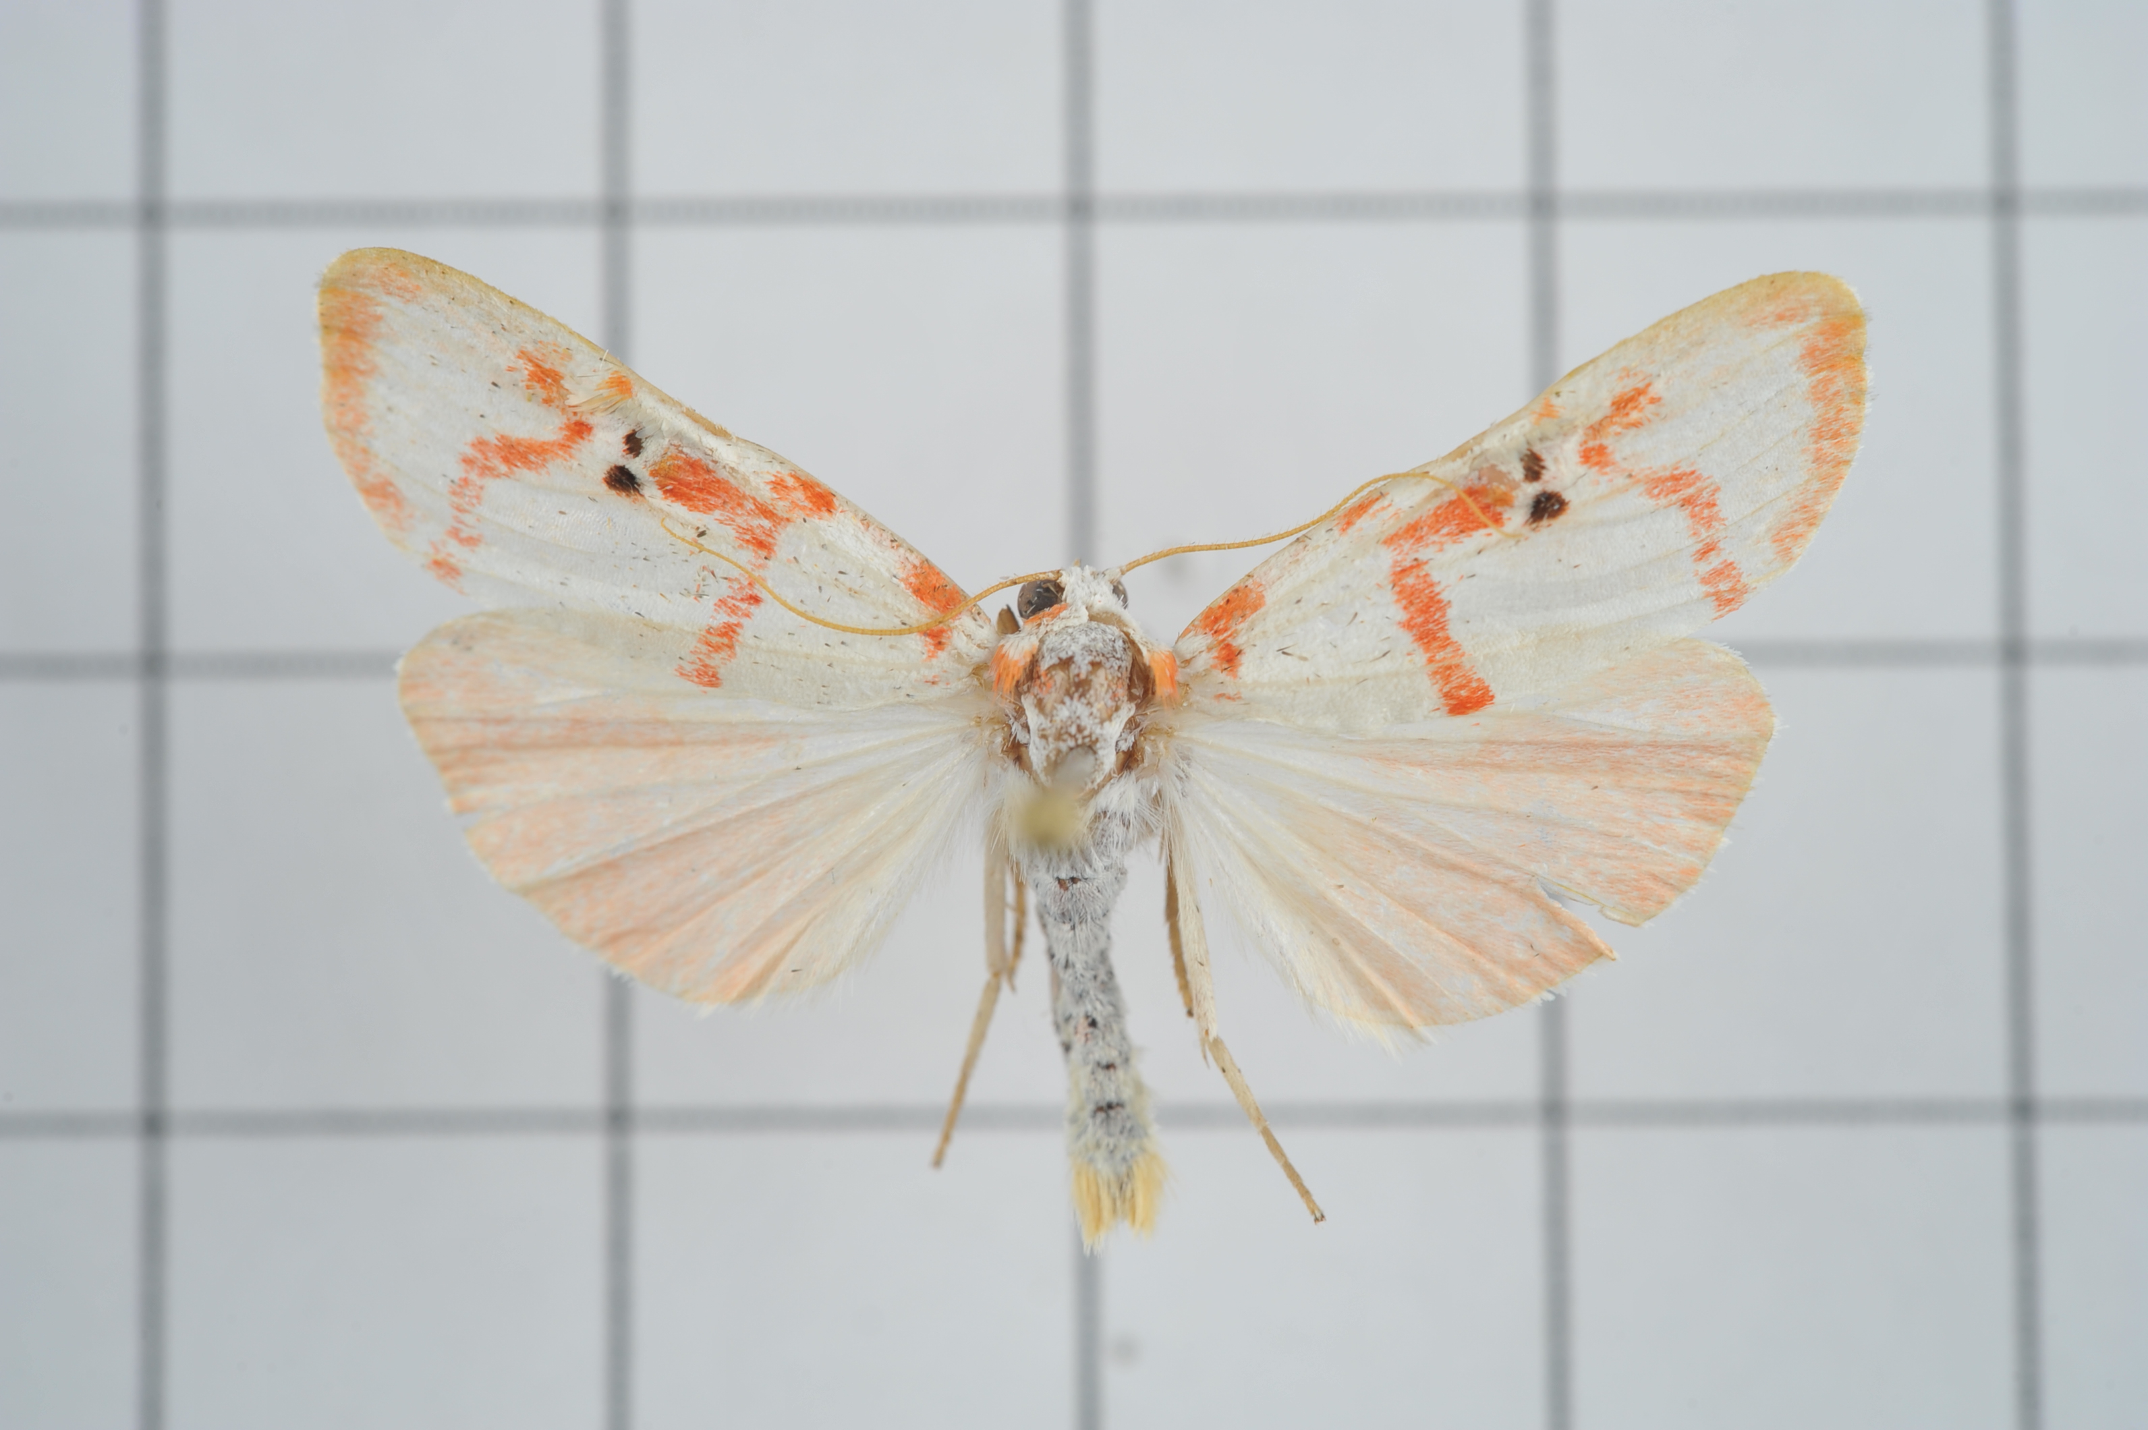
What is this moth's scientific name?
Cyana hamata hamata
